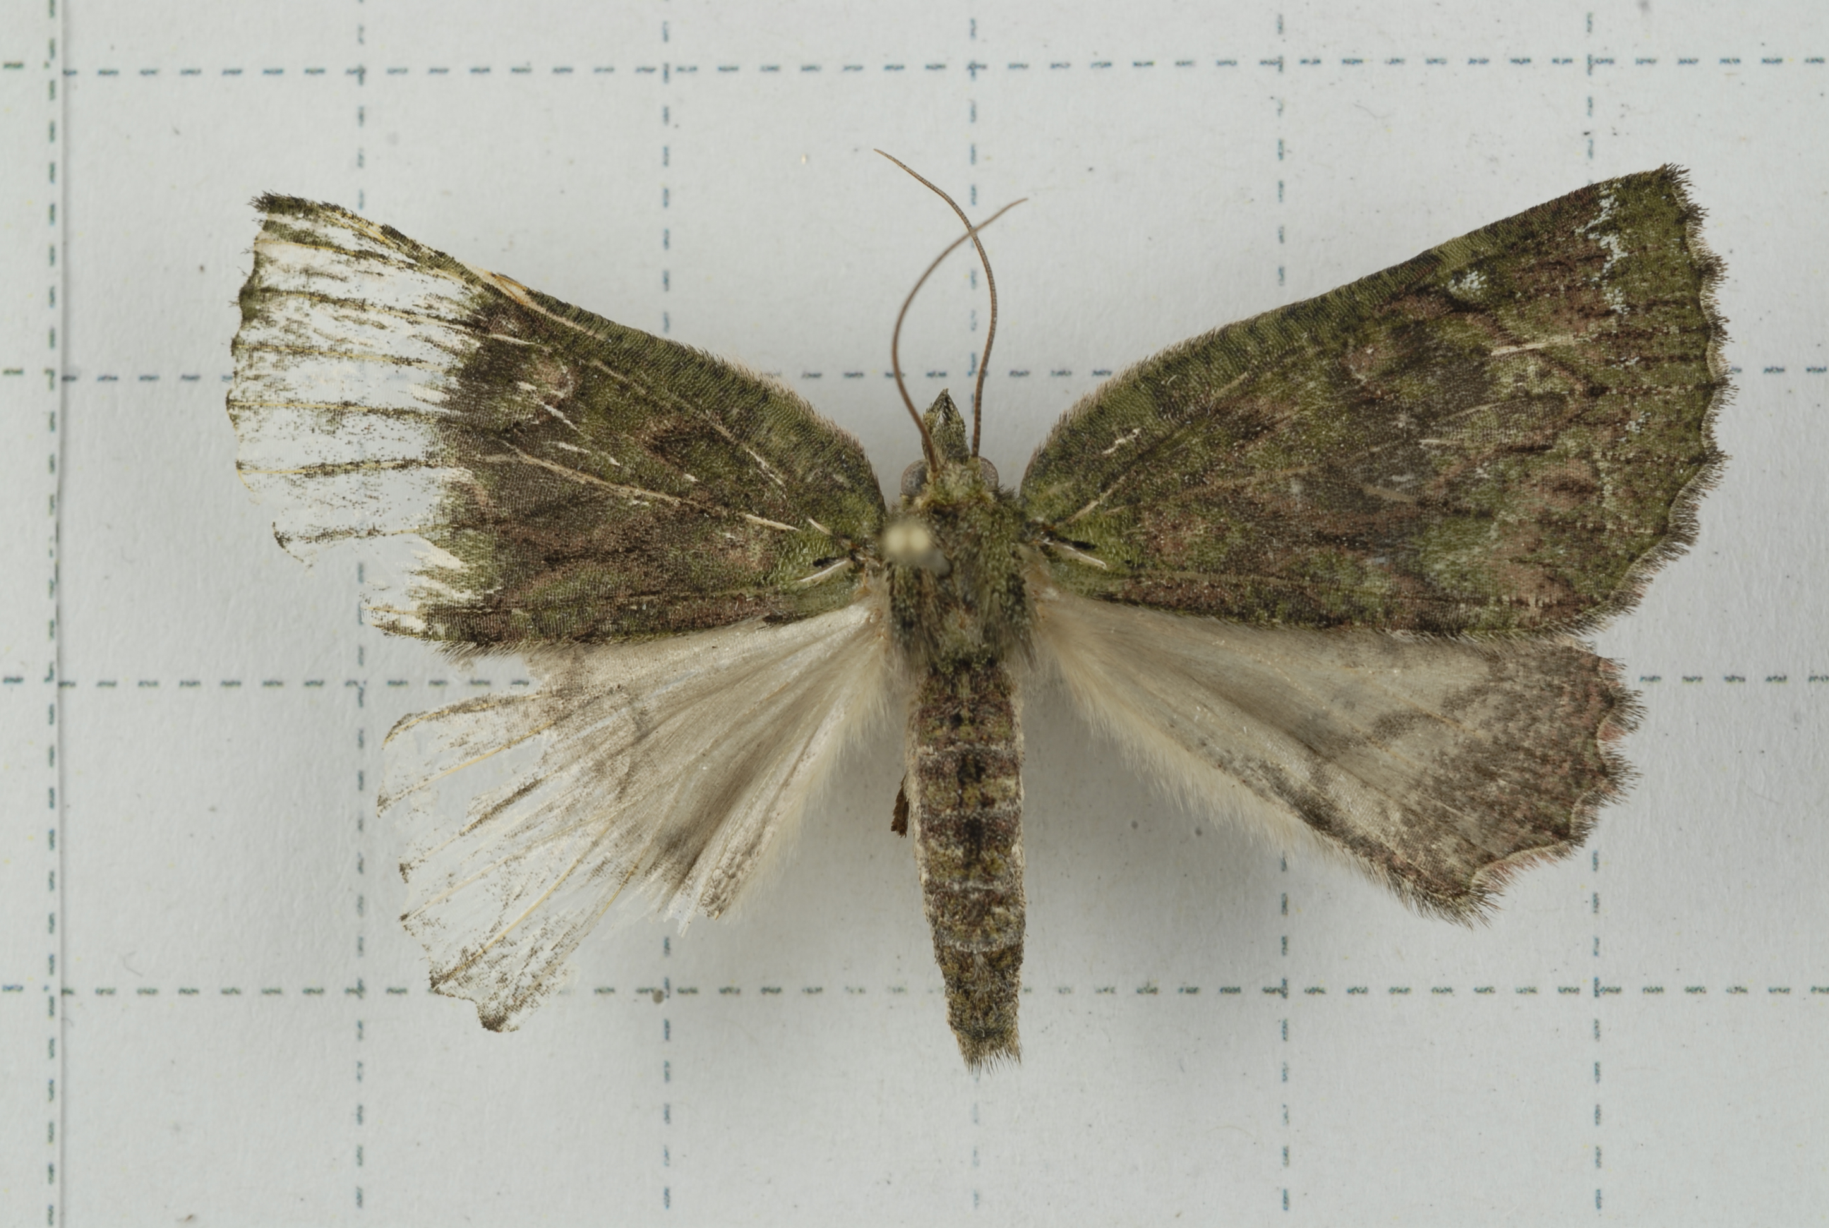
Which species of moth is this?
Dindica kishidai
